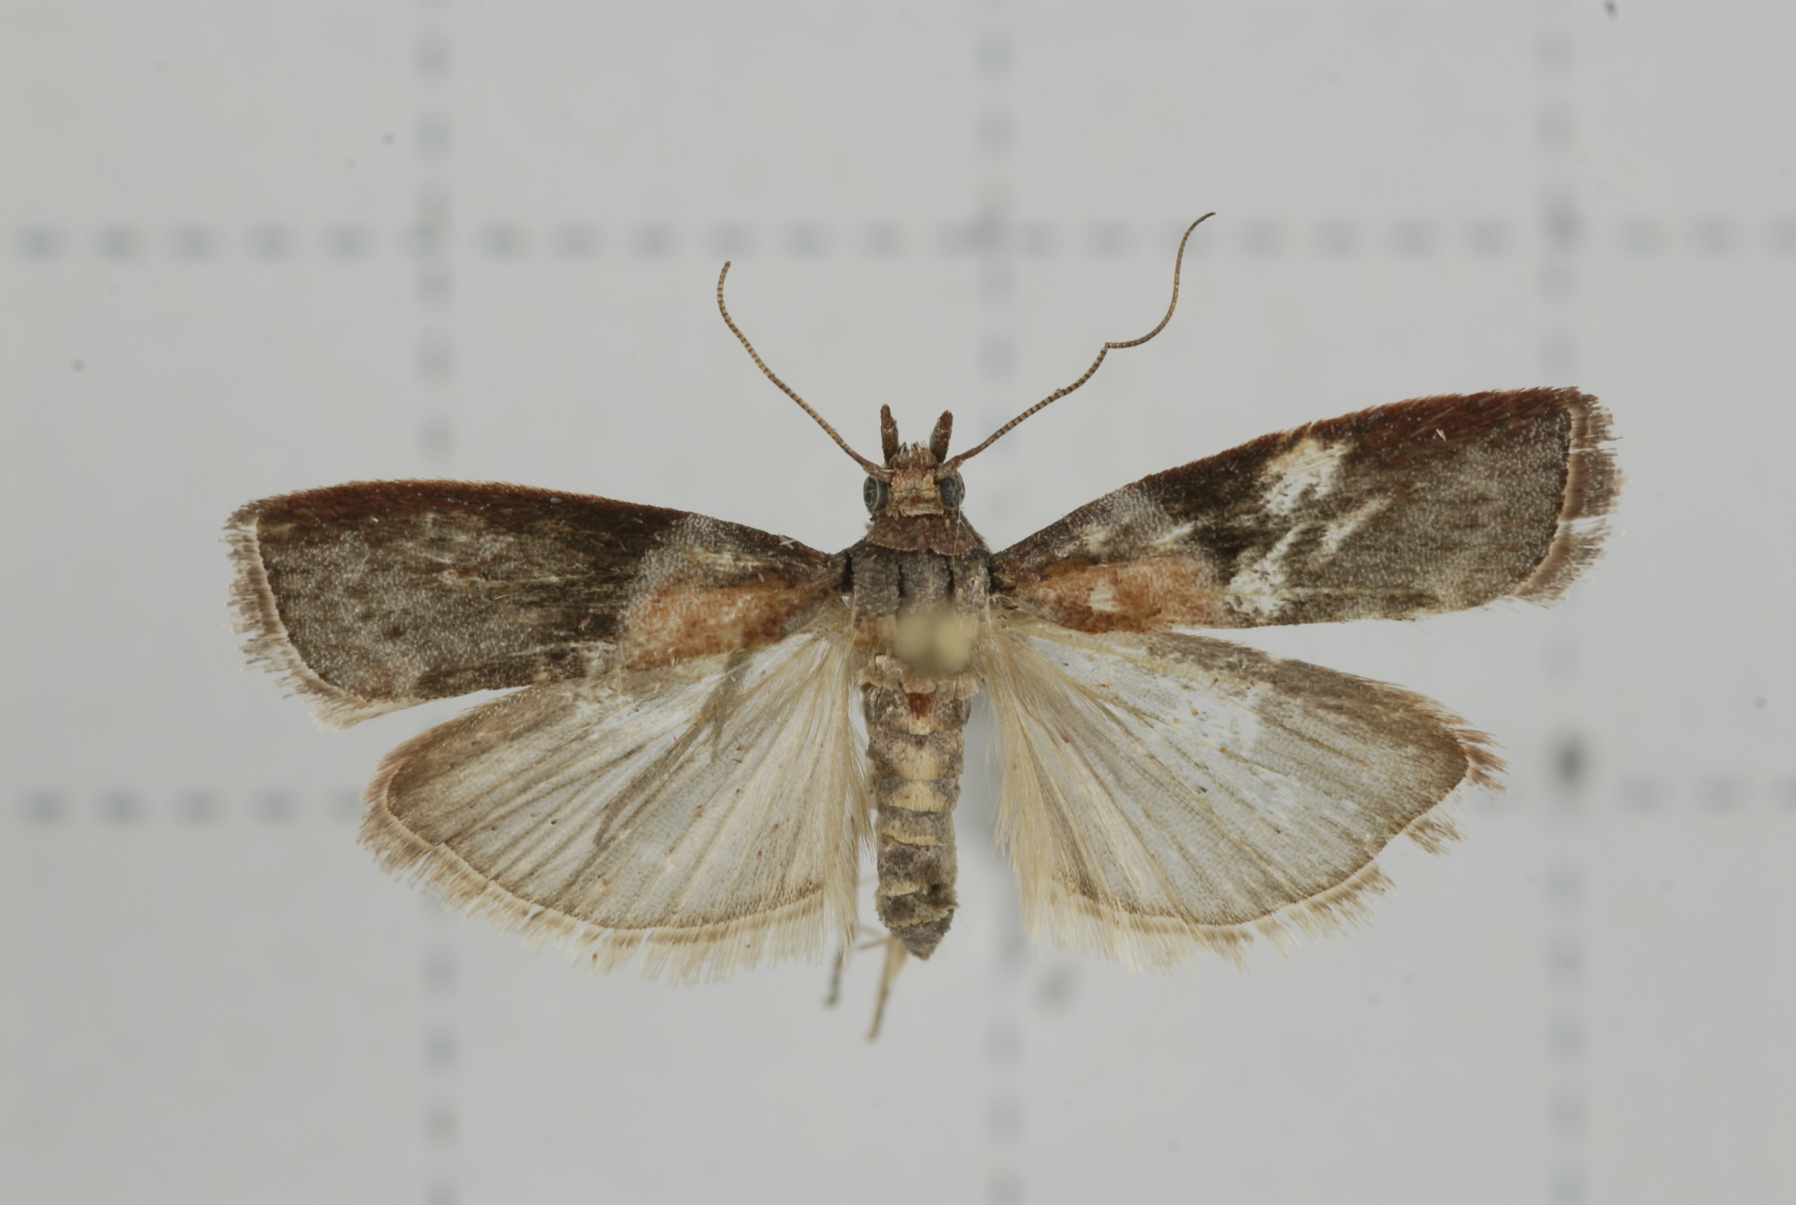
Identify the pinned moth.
Calguia defiguralis
